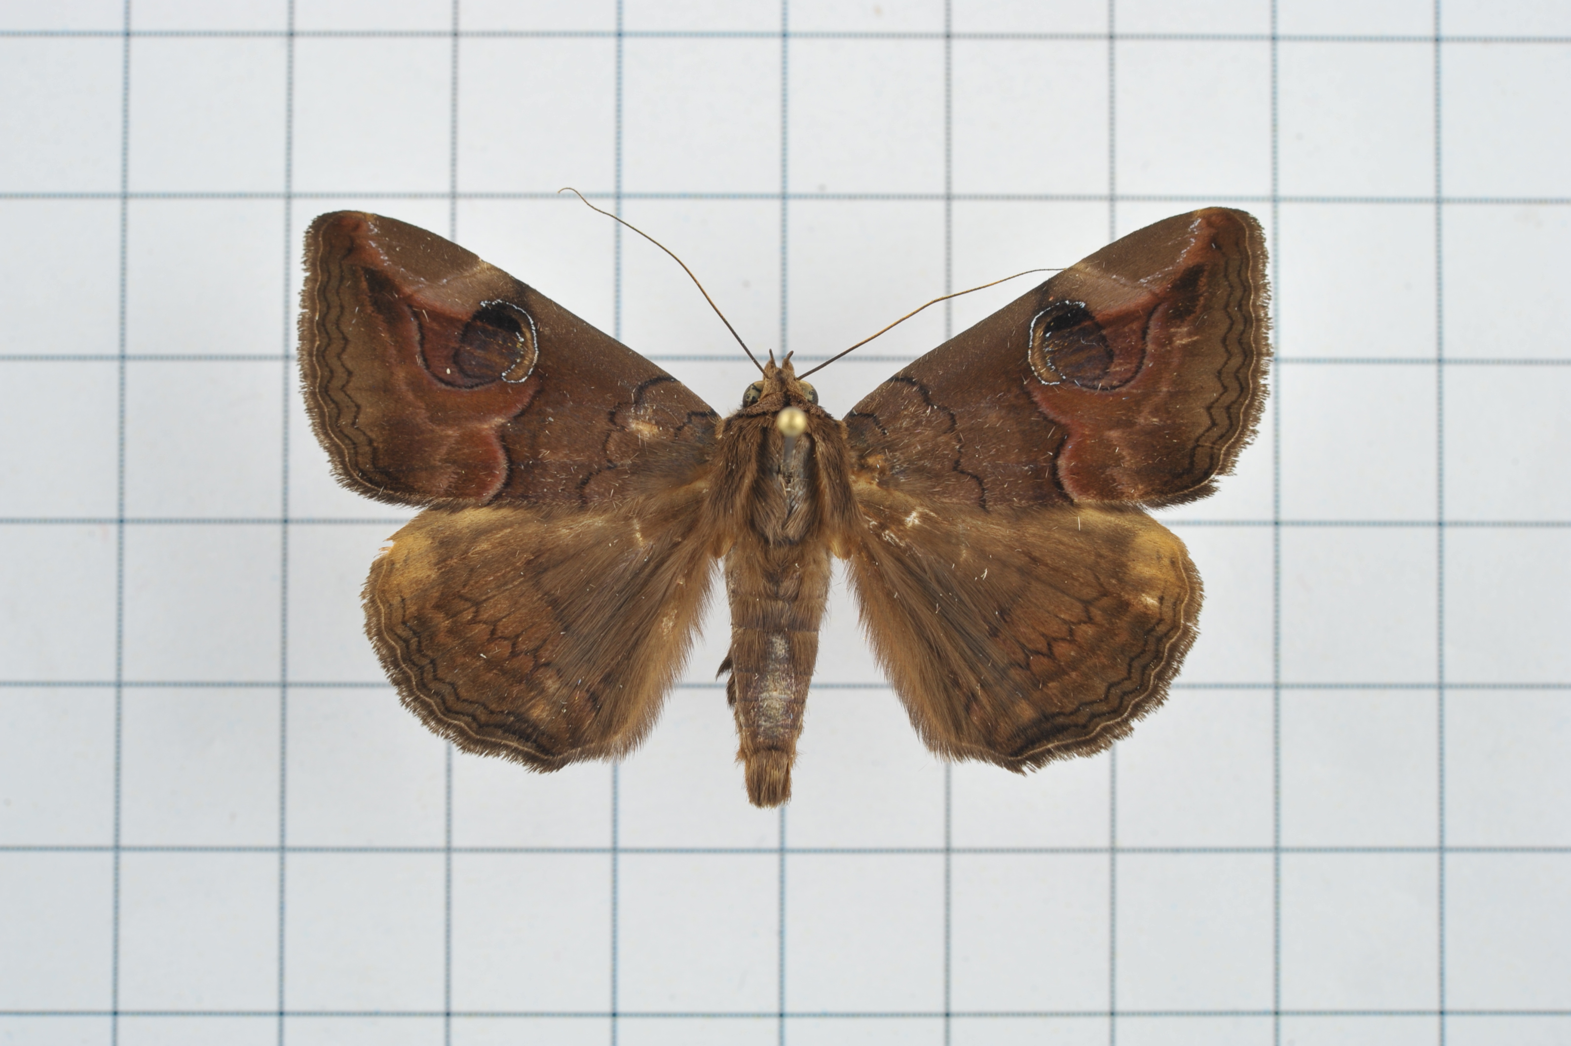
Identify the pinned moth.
Ommatophora luminosa
